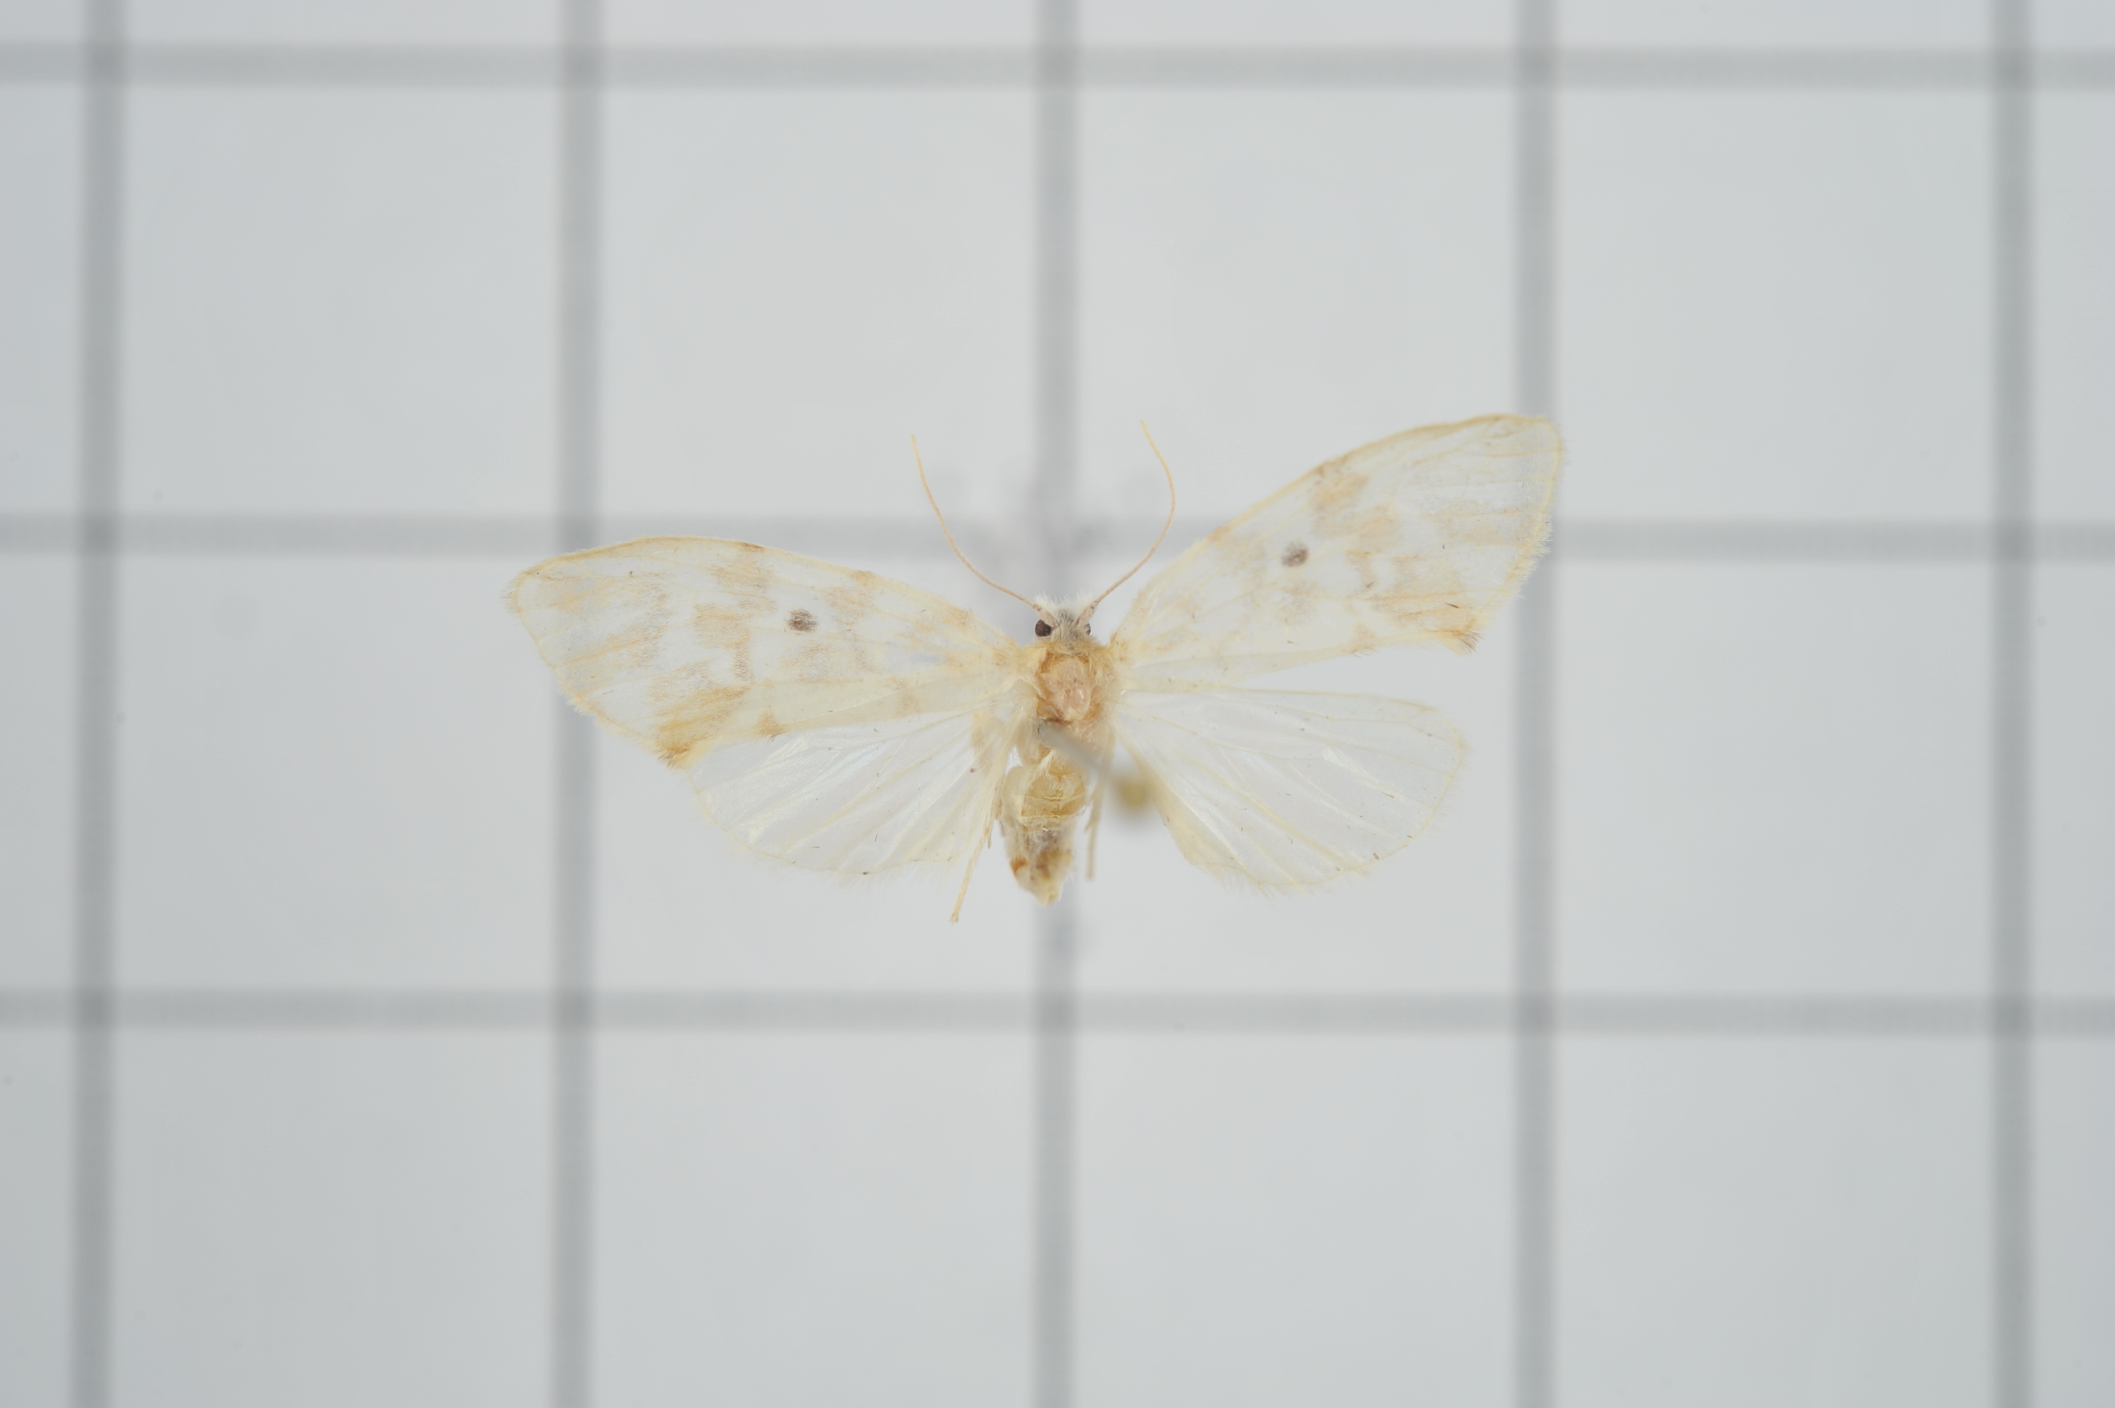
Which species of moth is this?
Nudaria ranruna
